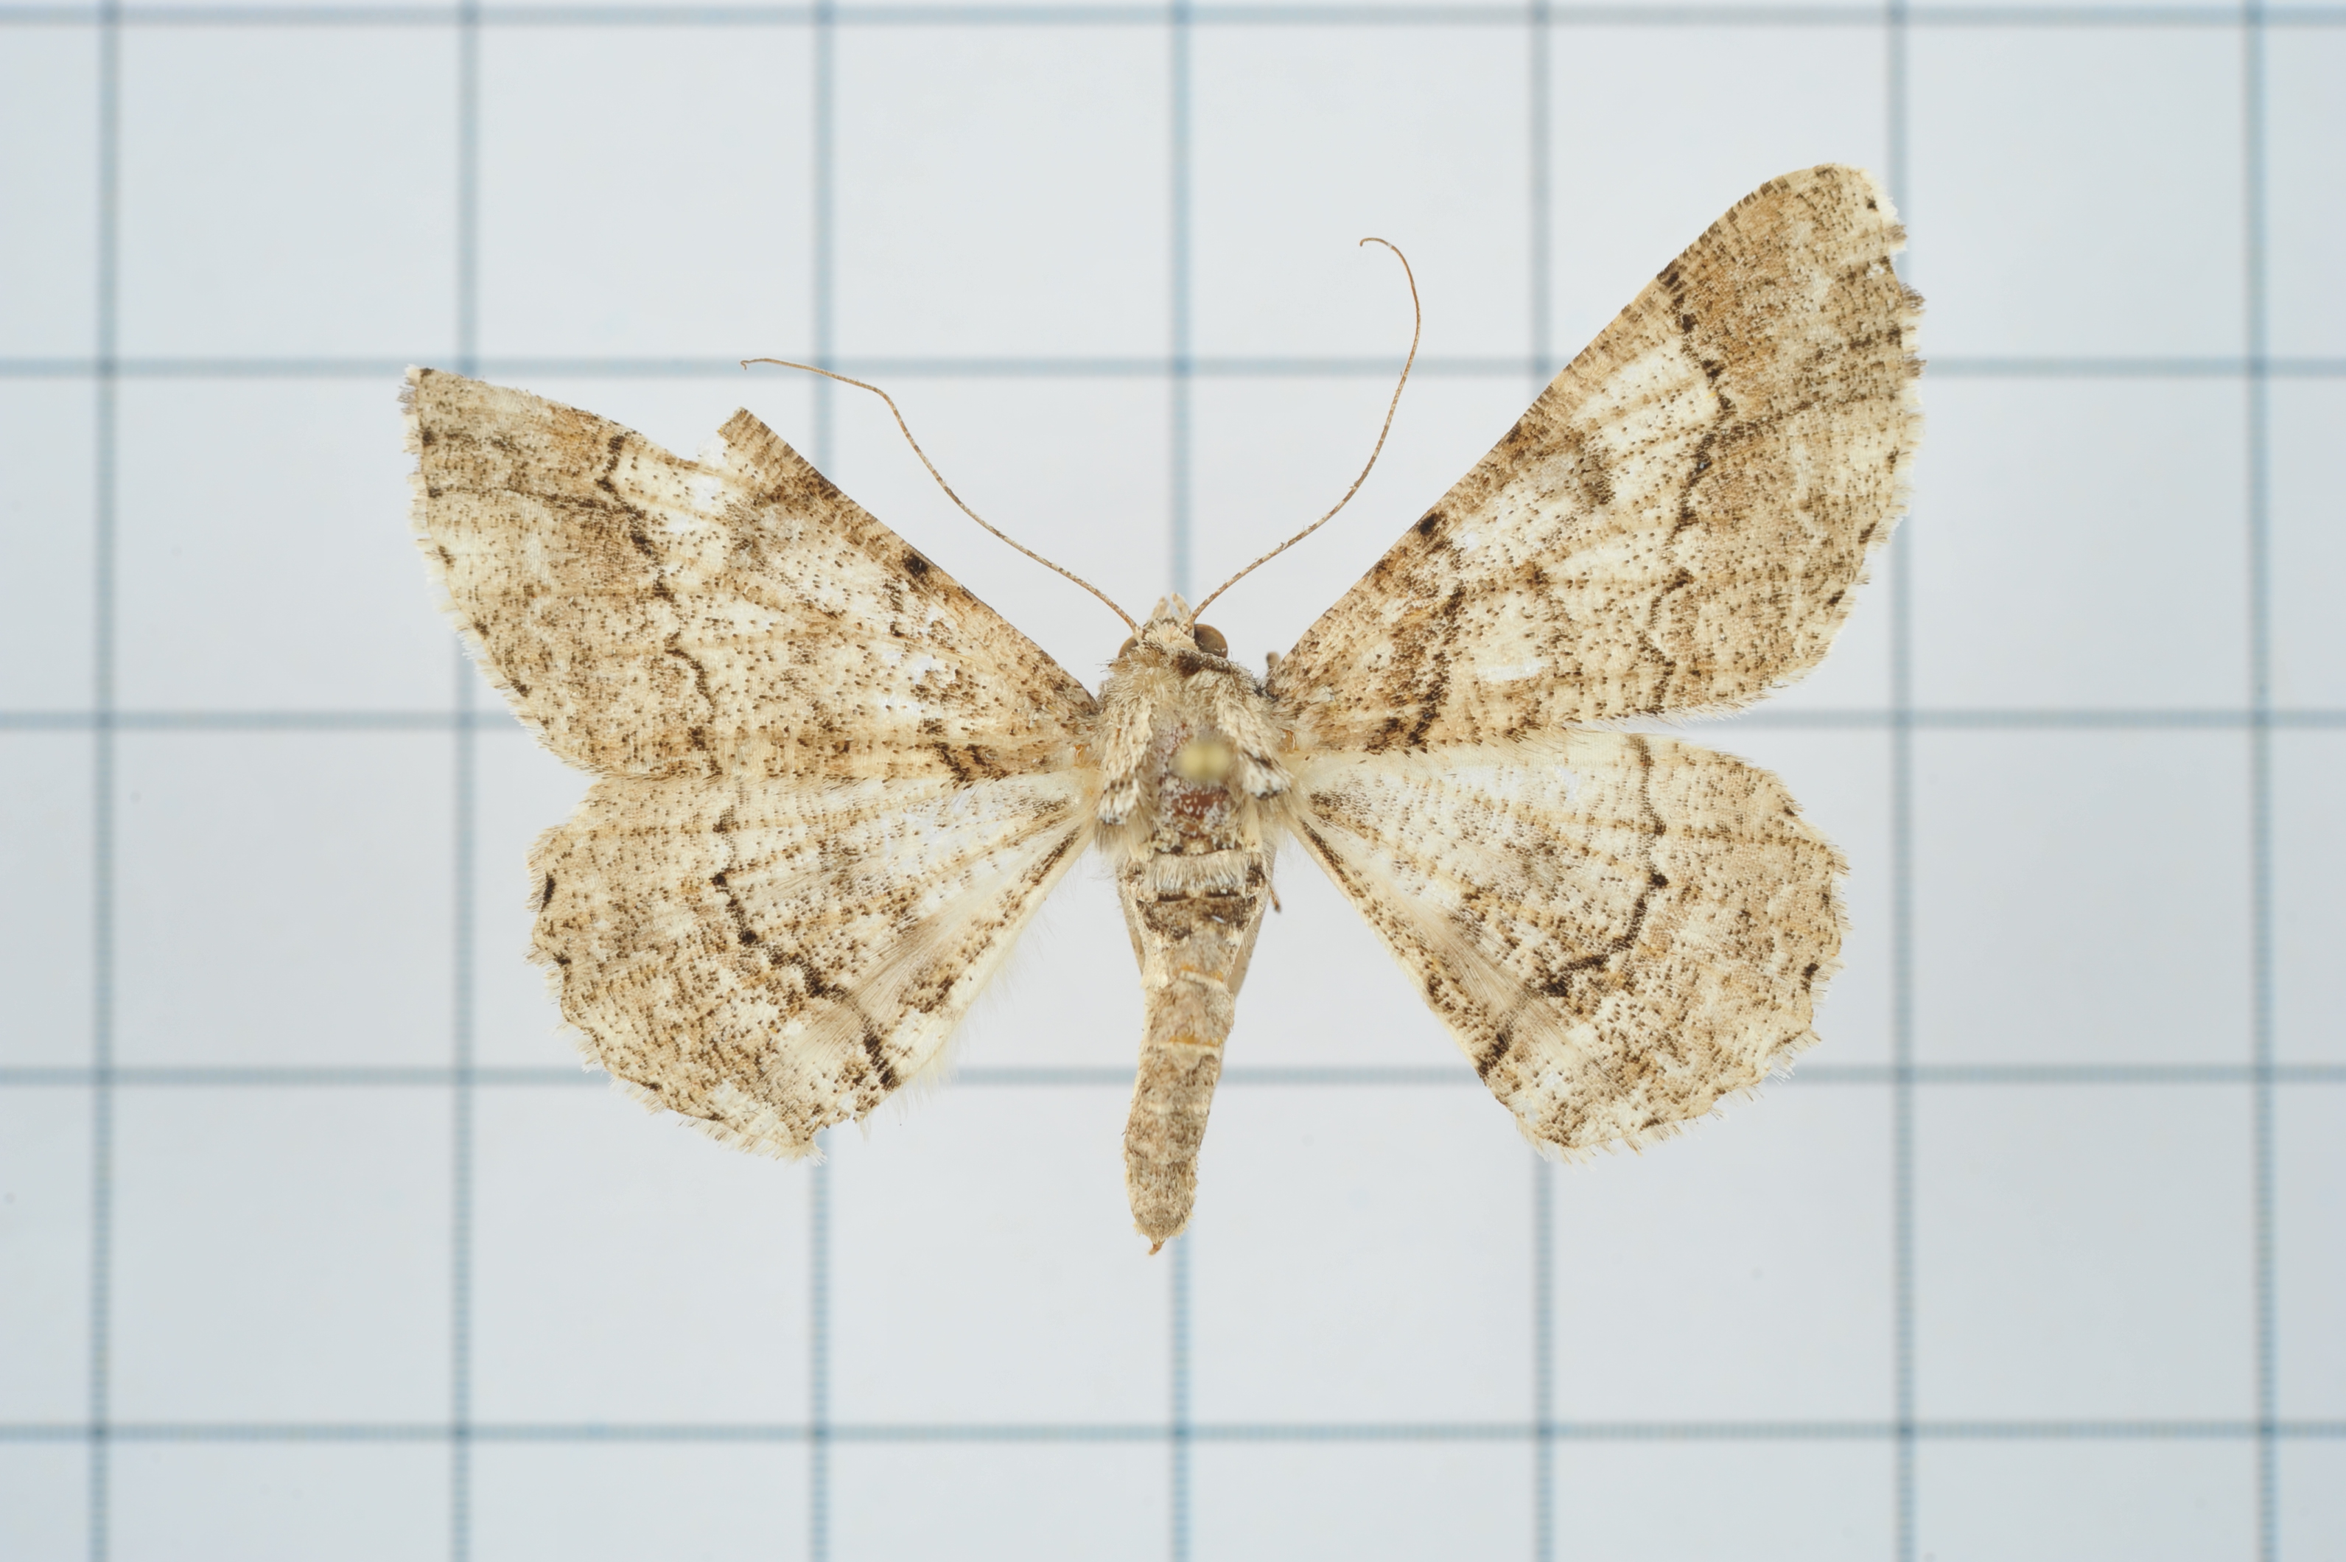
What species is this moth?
Cleora fraterna
